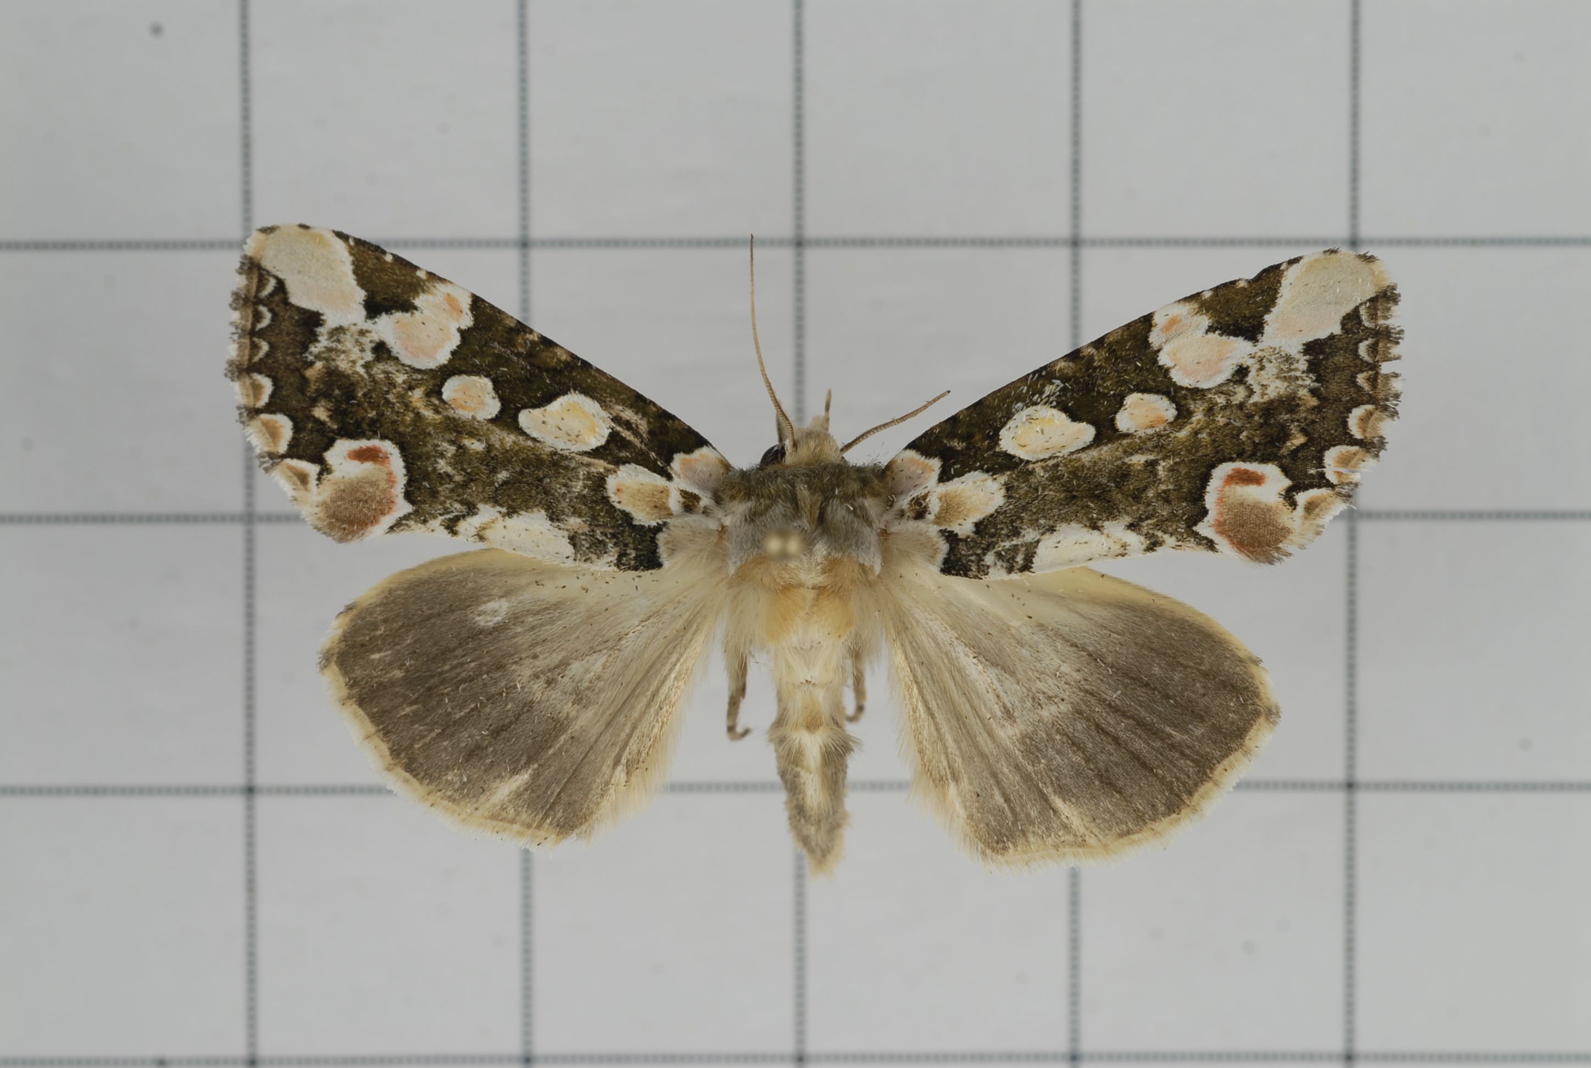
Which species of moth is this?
Horithyatira decorata takamukui
